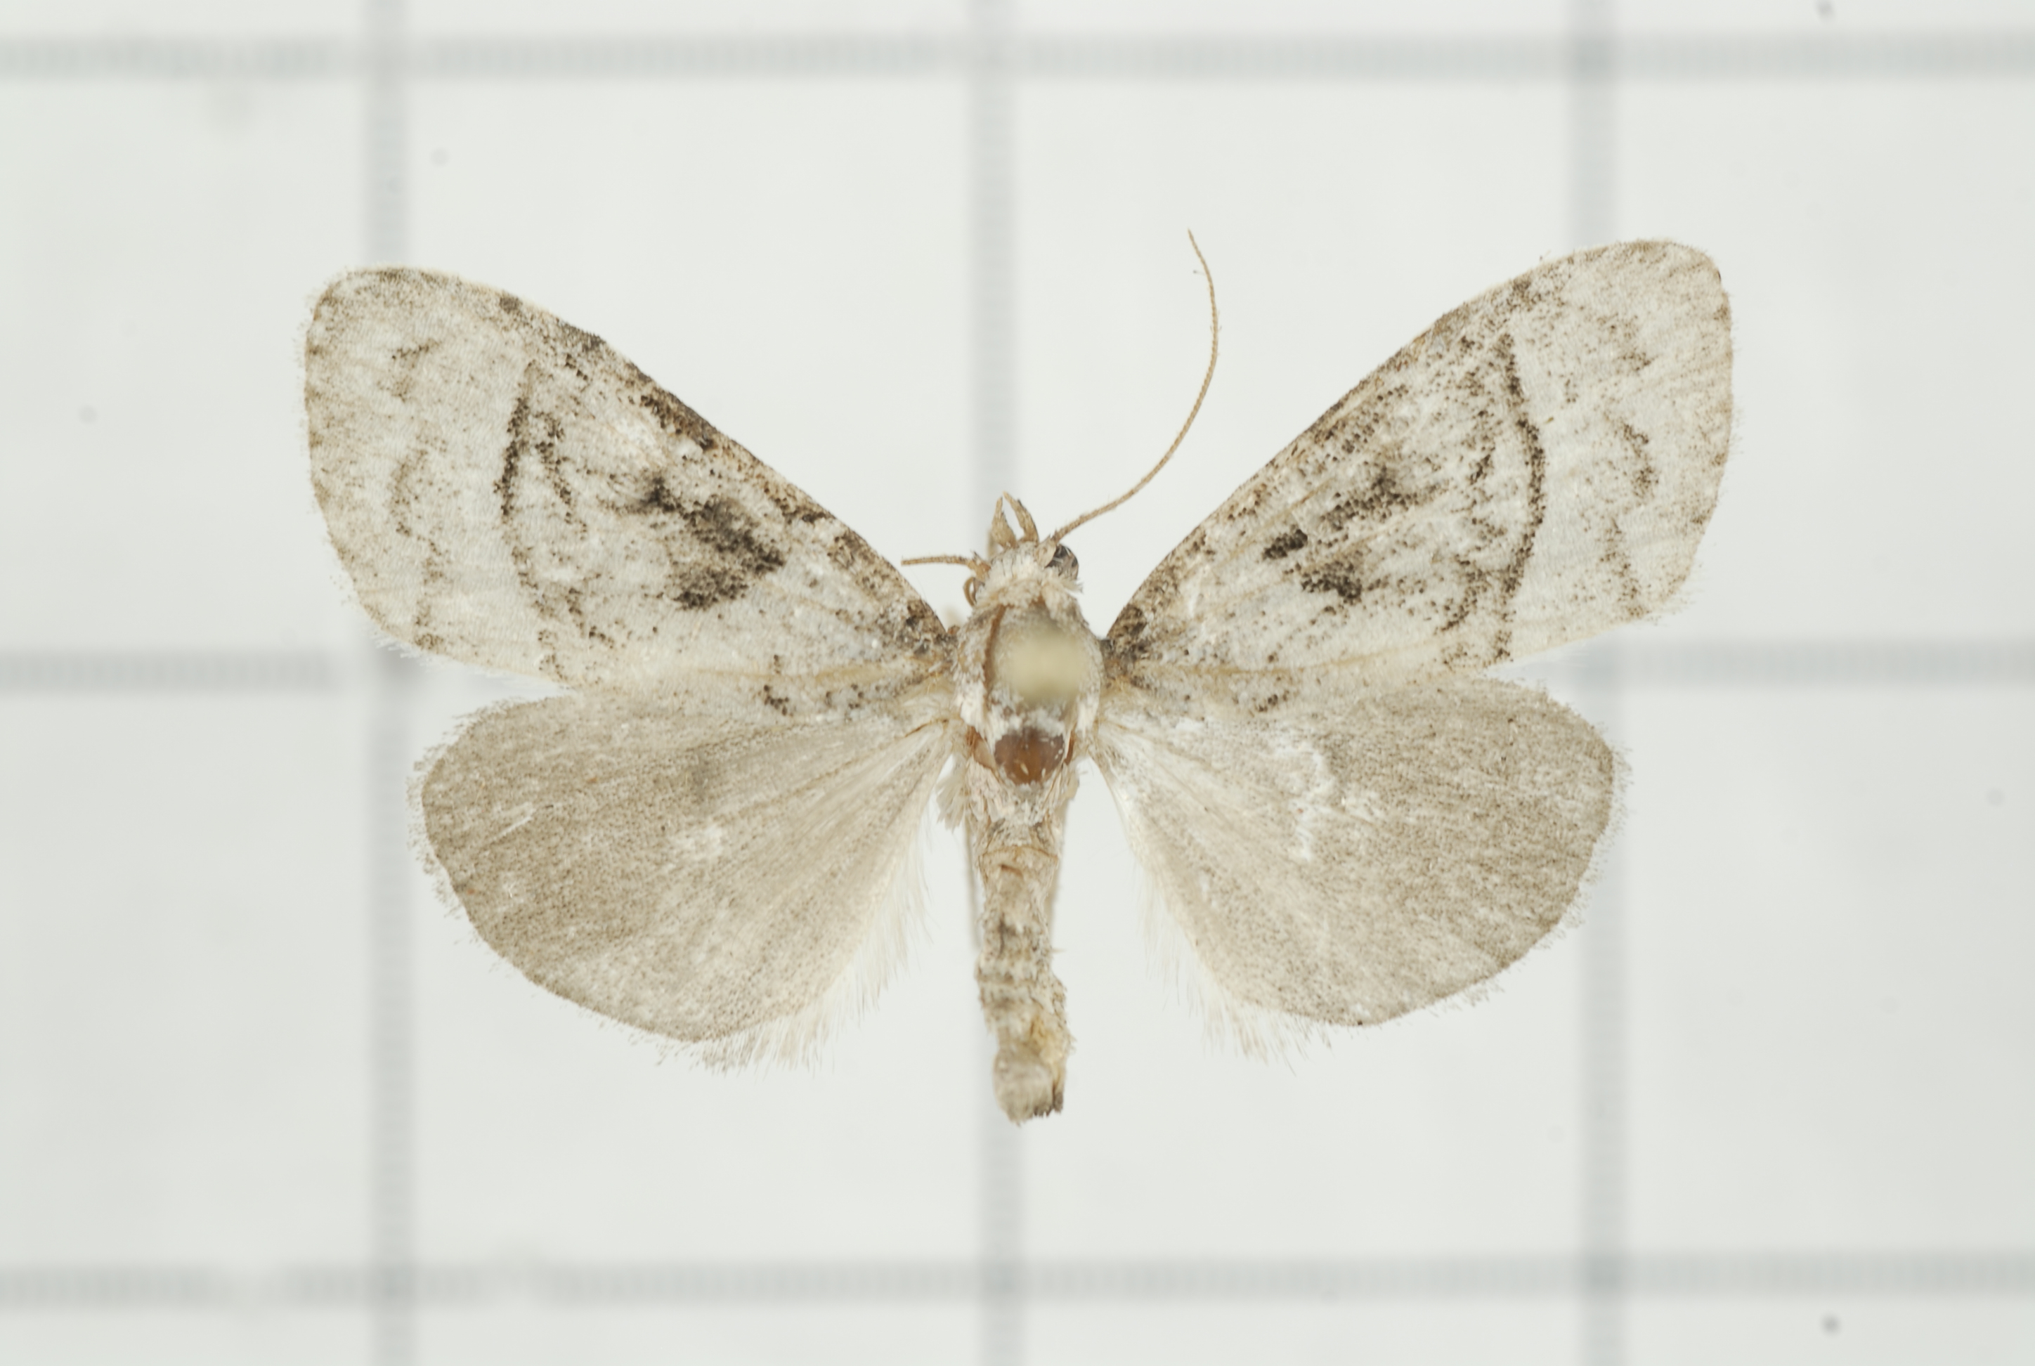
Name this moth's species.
Meganola triangulalis
